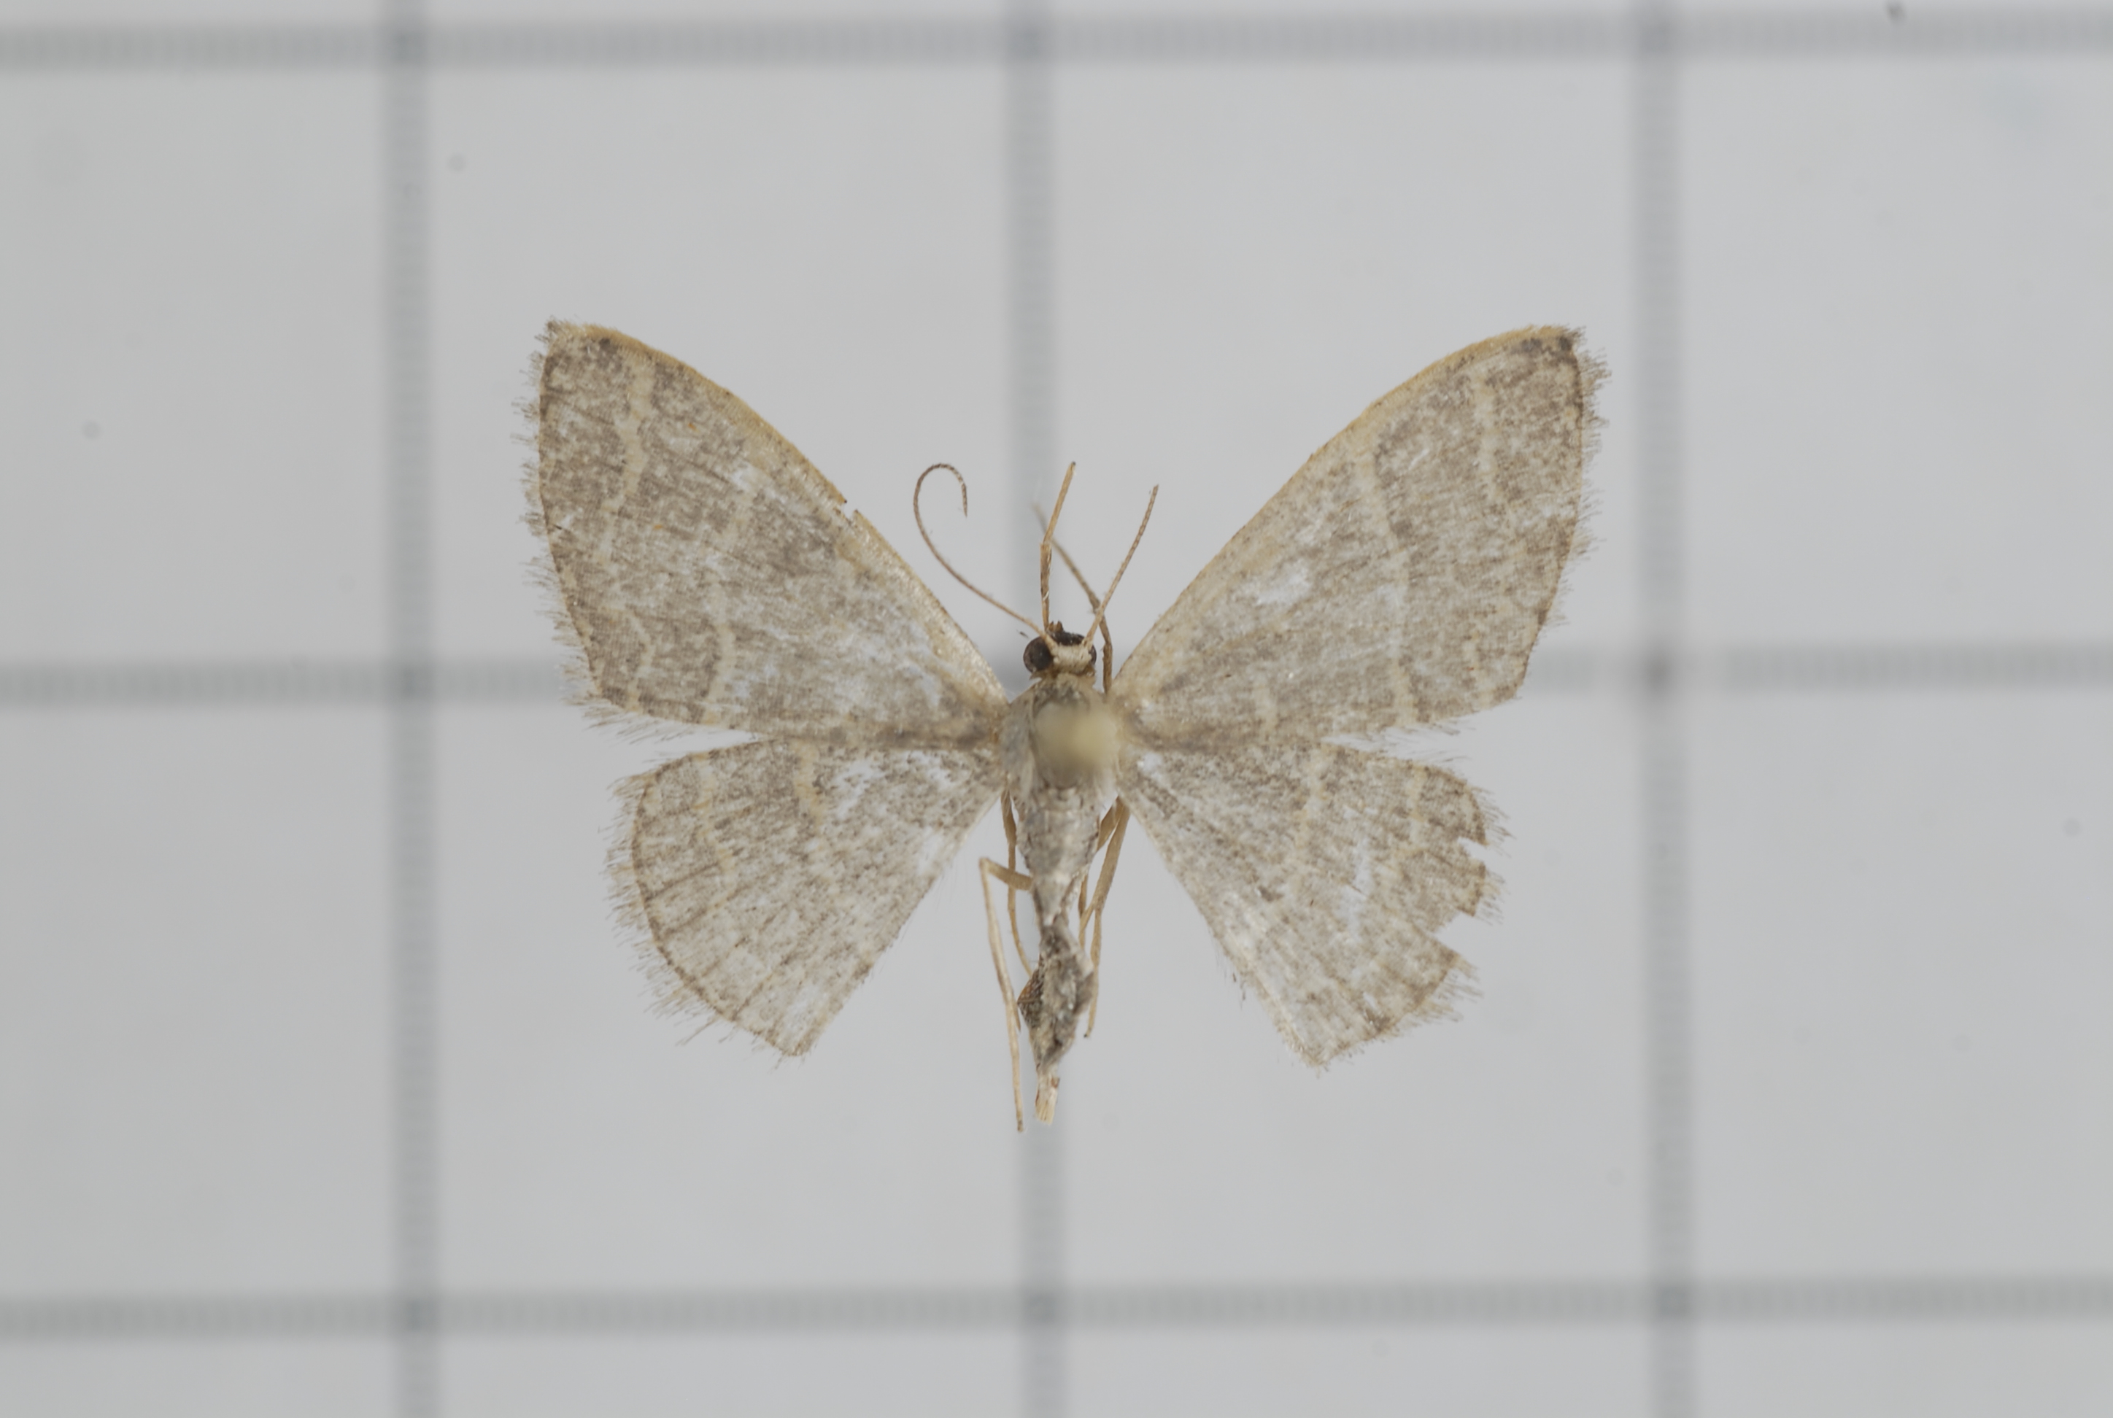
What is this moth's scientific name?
Lophophleps purpurea
